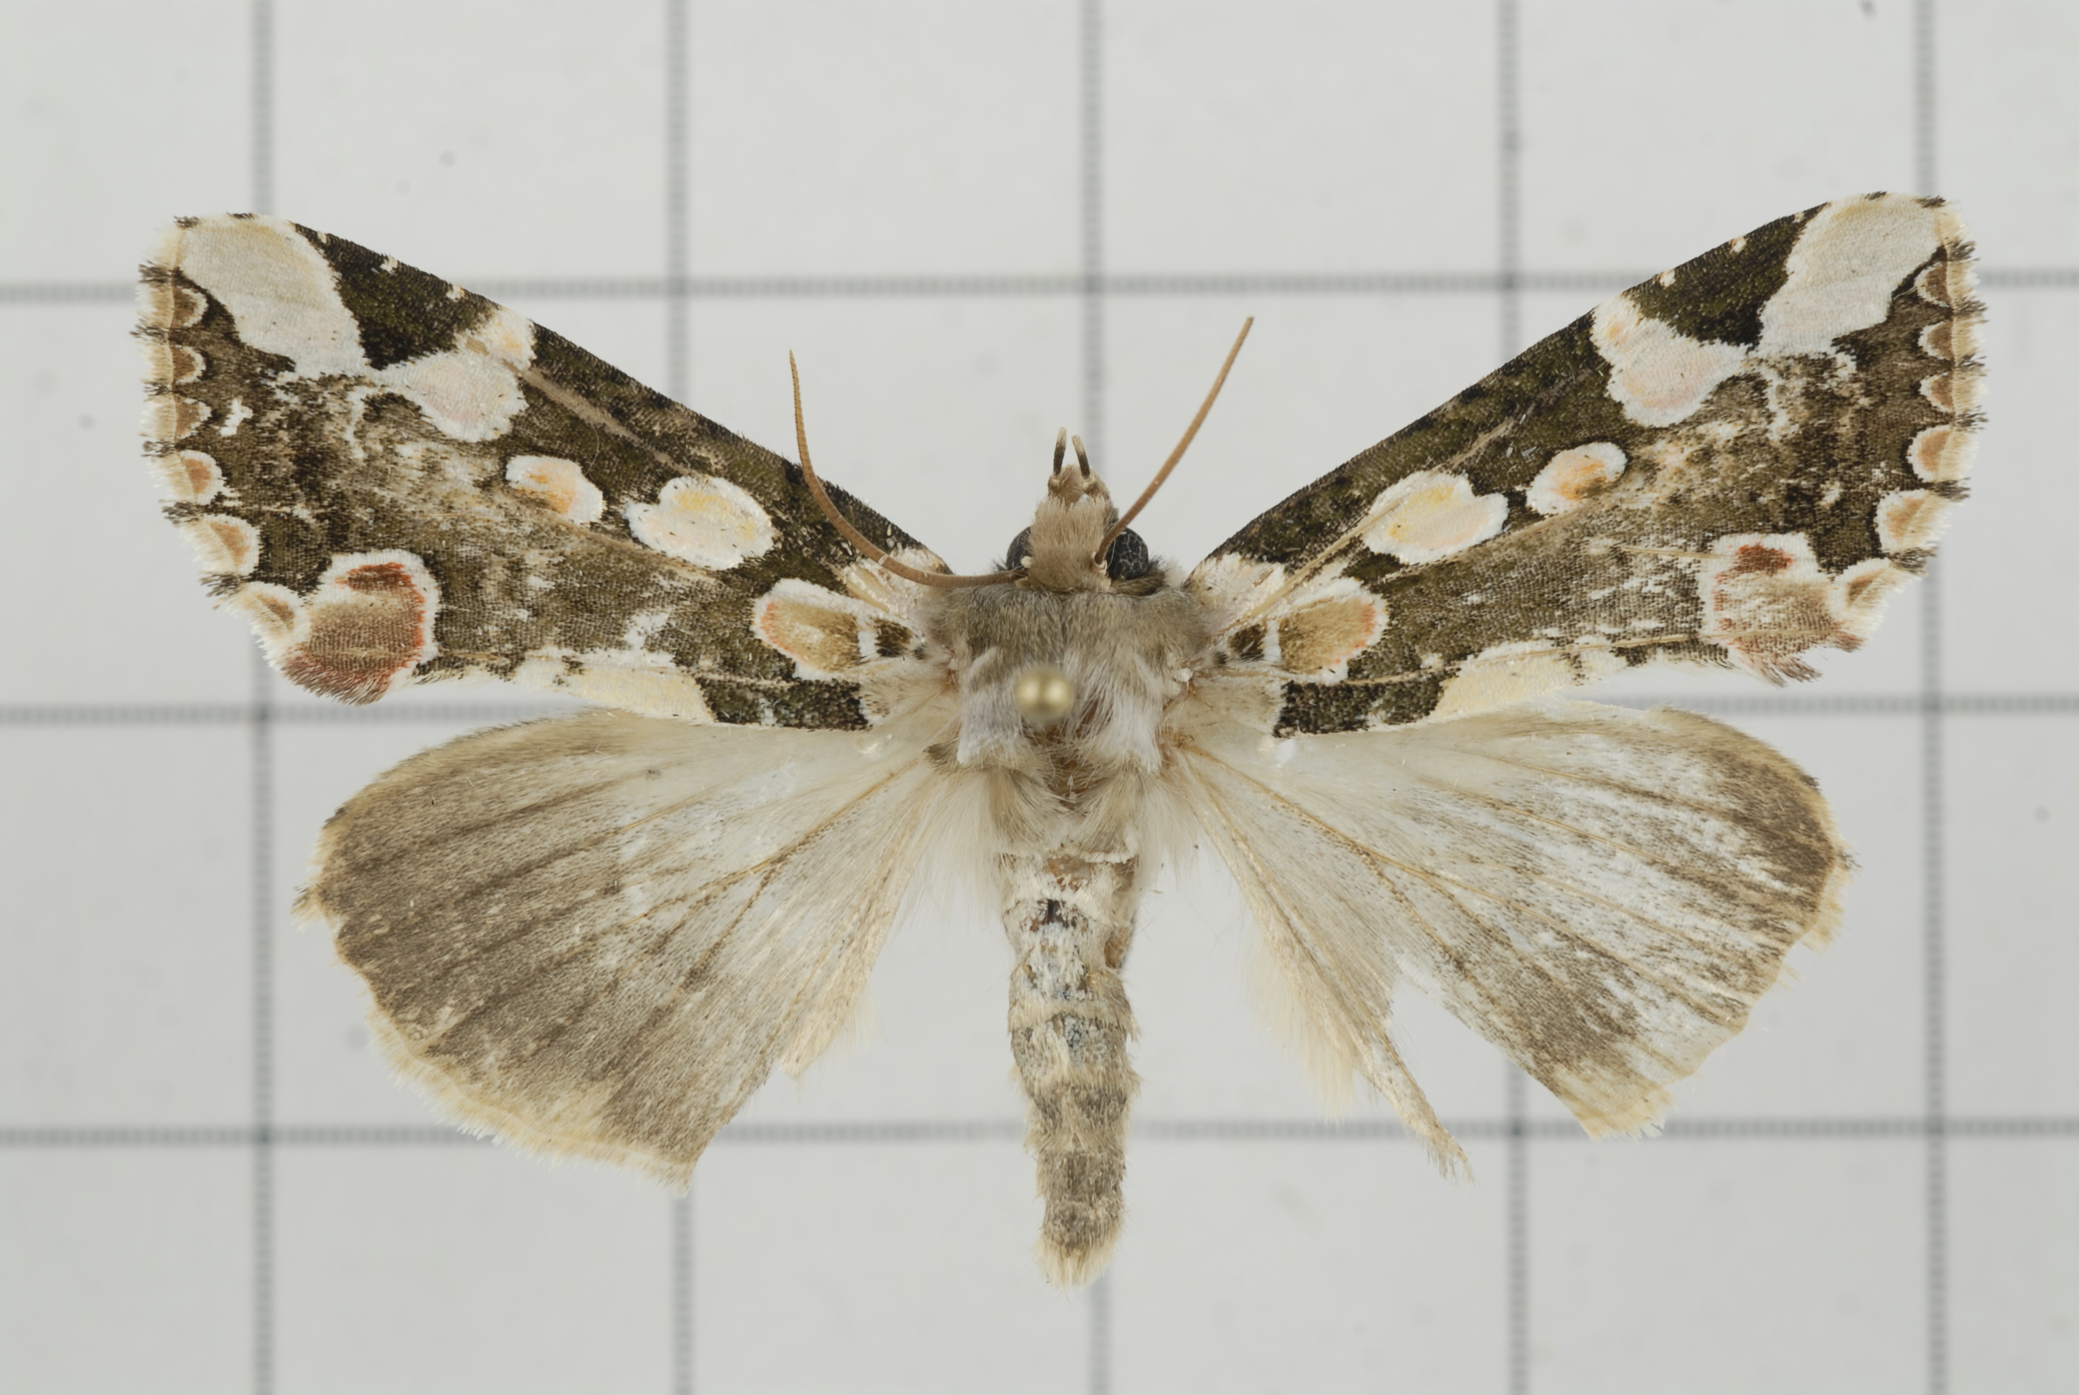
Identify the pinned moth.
Horithyatira decorata takamukui
